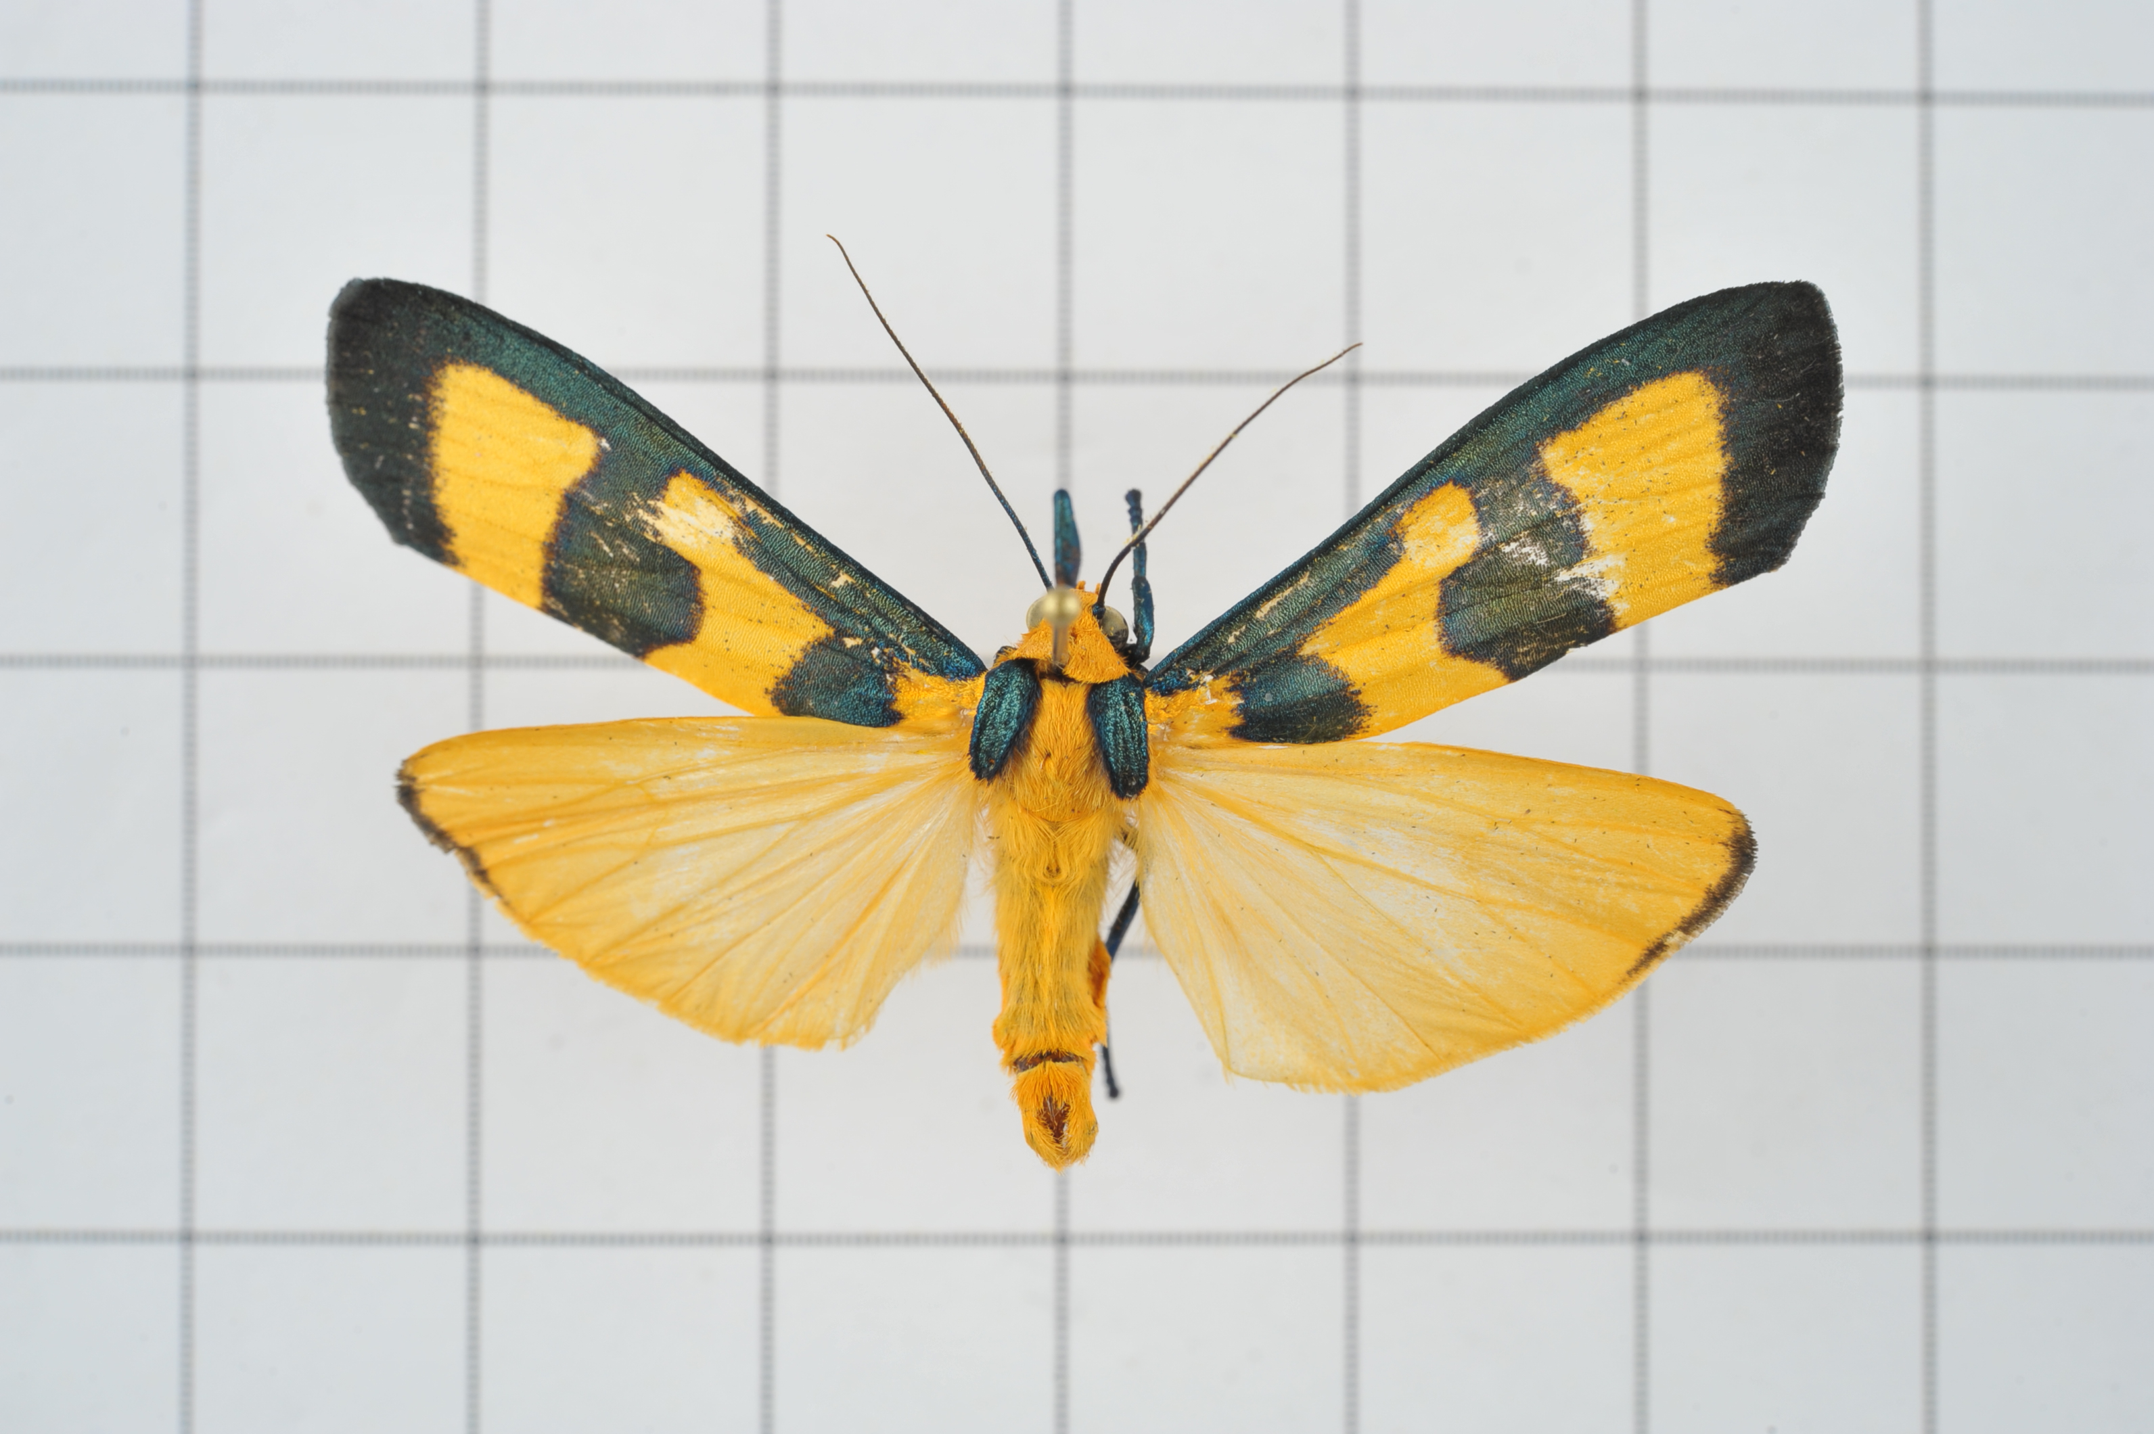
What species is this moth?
Chrysaeglia magnifica
